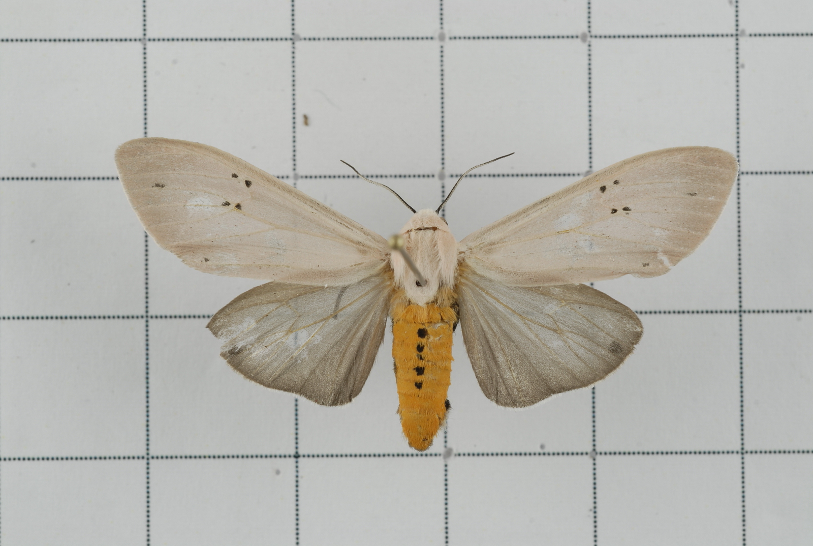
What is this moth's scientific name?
Creatonotos transiens koni
